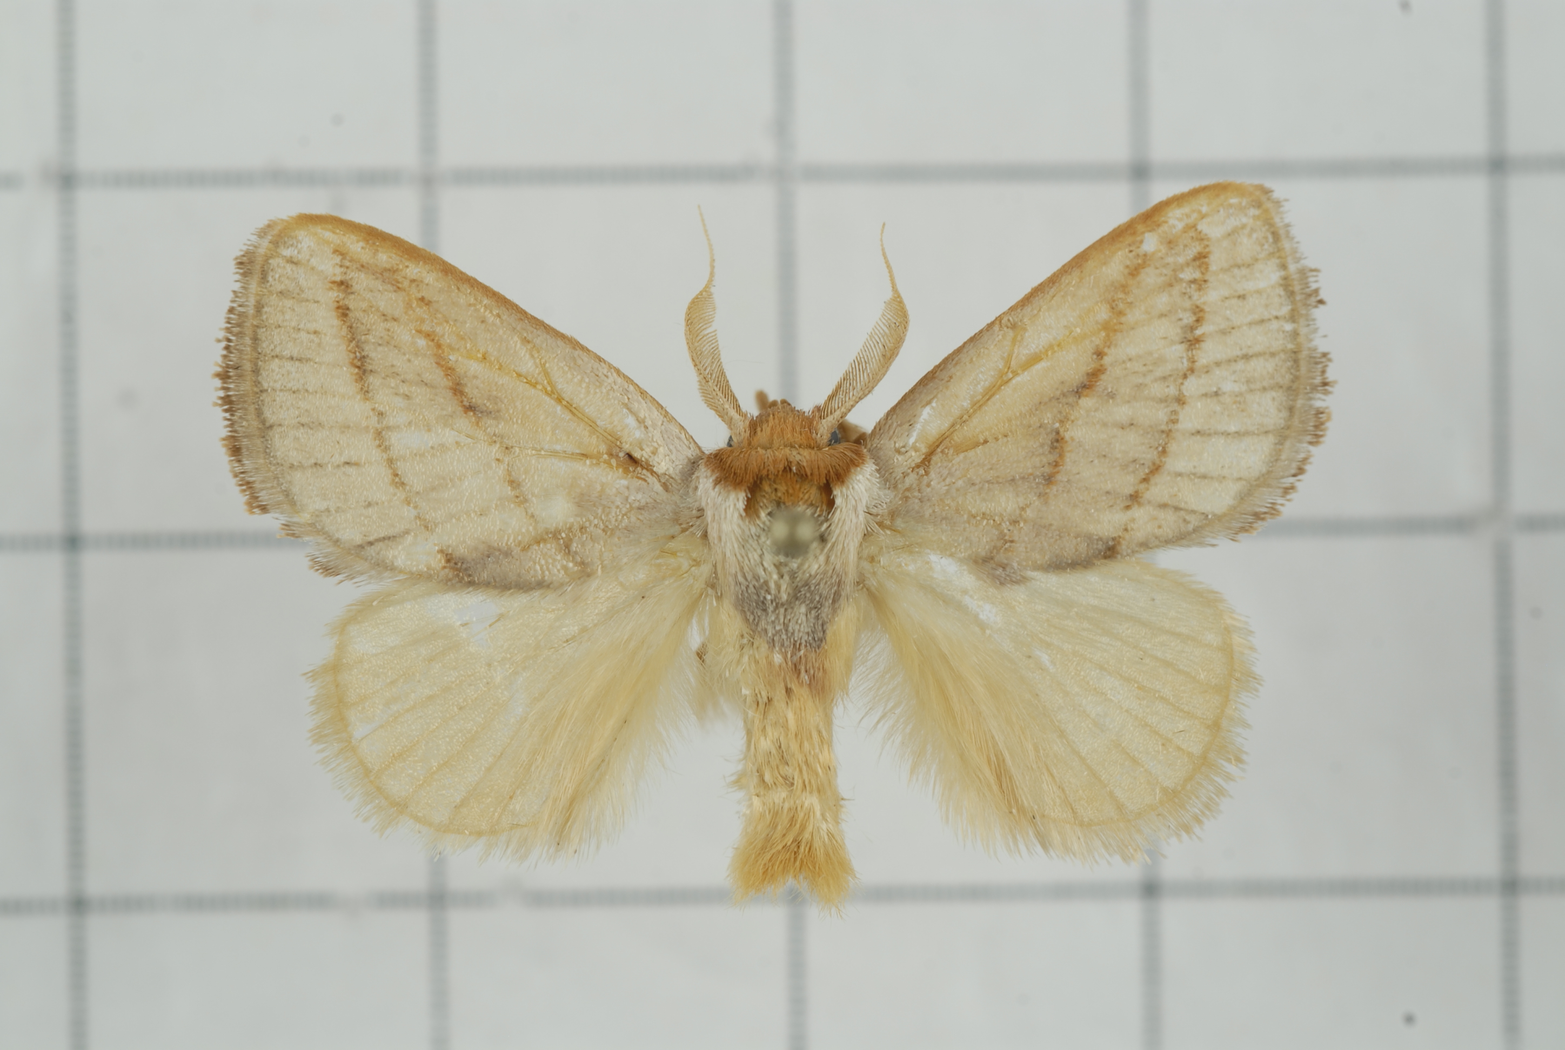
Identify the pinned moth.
Cania heppneri
